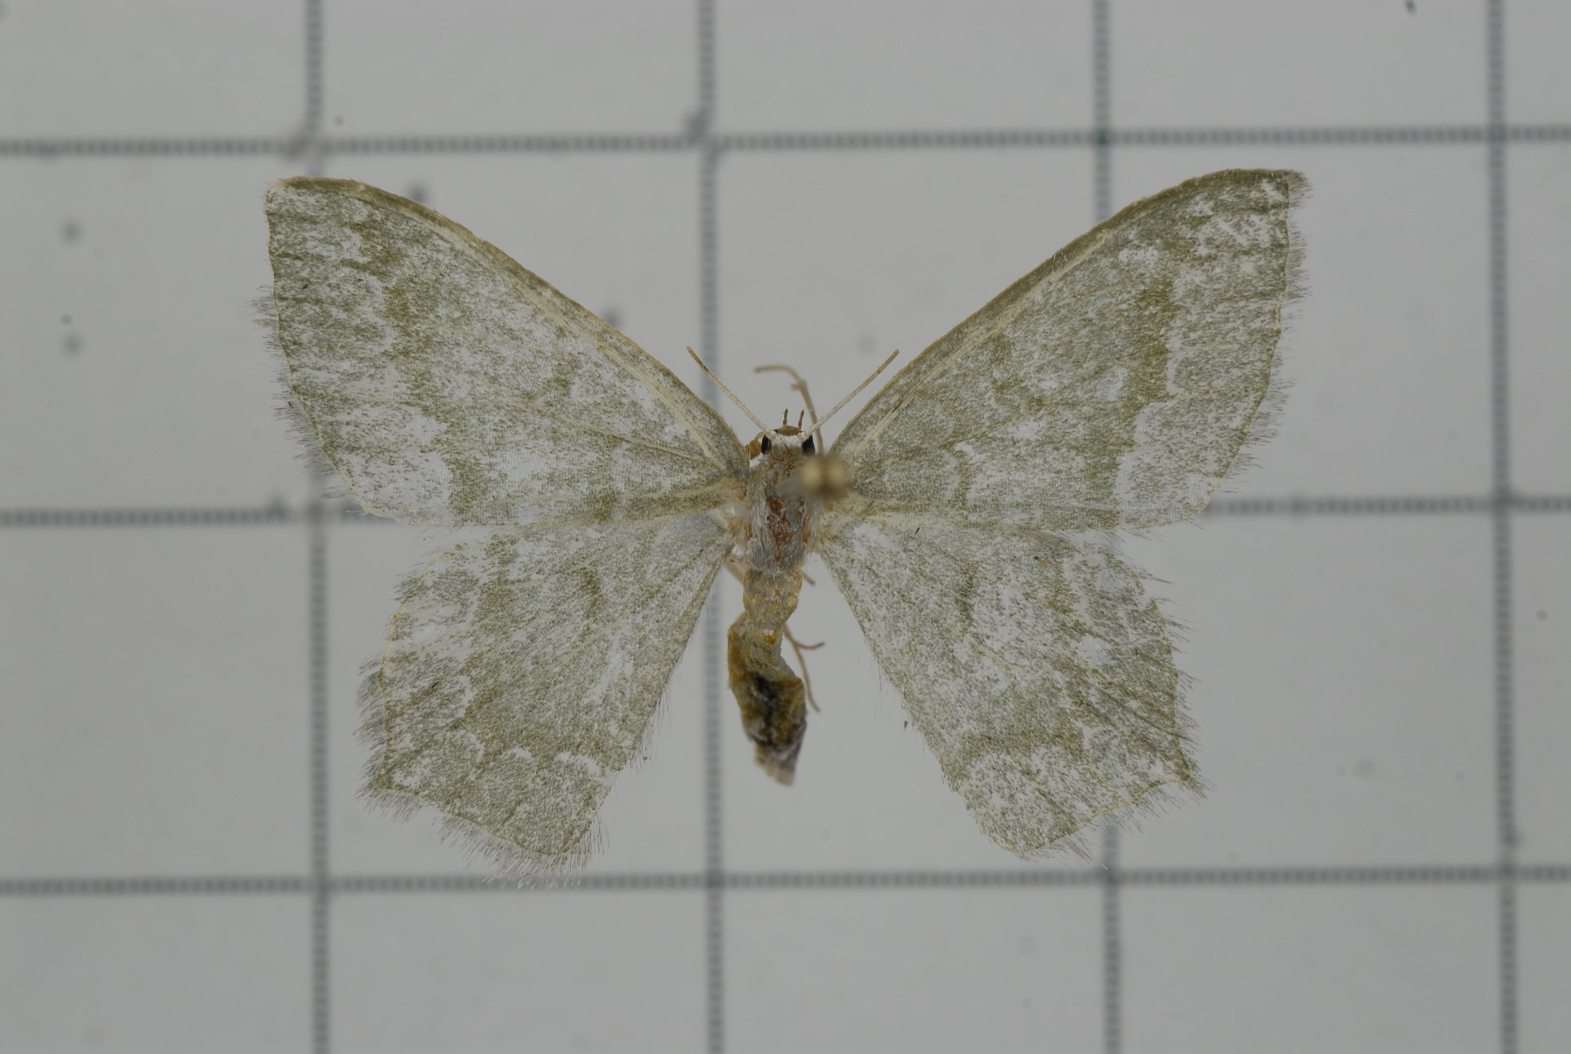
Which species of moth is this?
Jodis rantaizanensis
